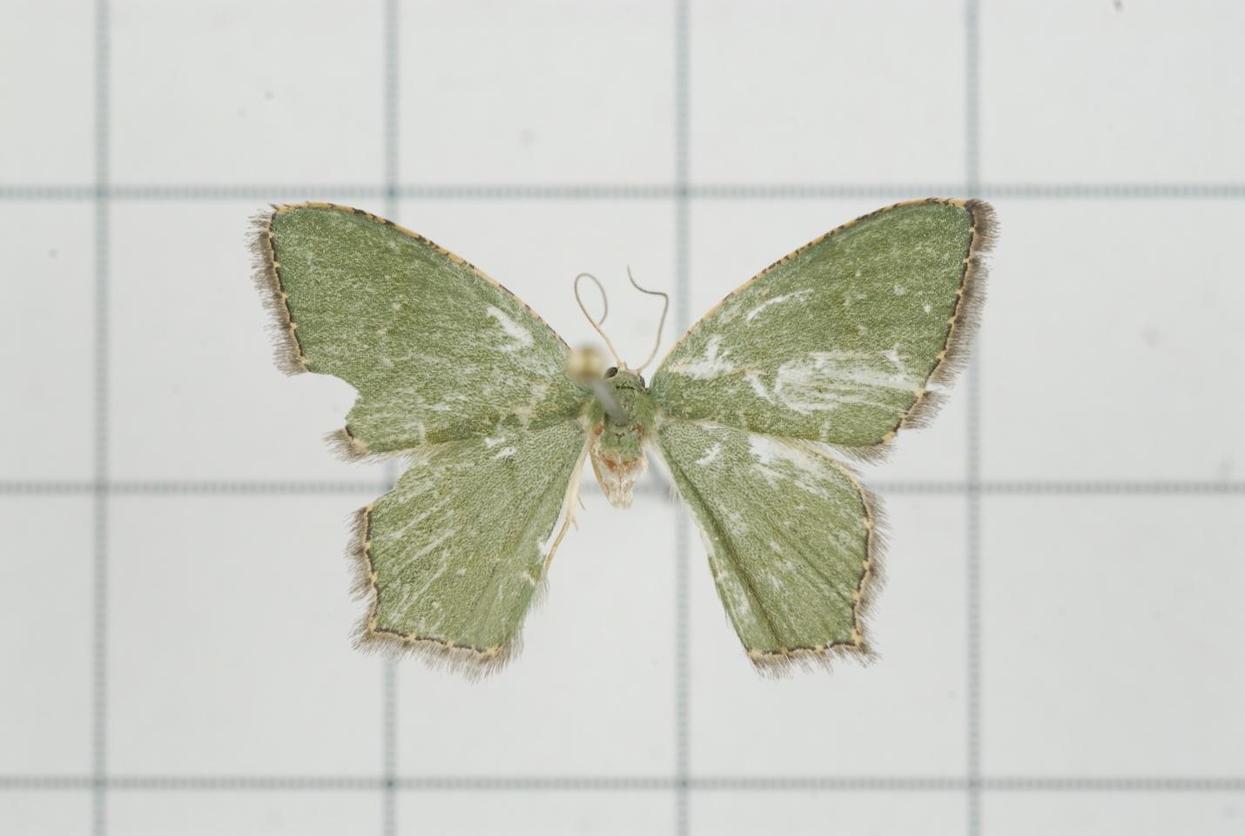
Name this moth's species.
Hemithea pallidimunda
